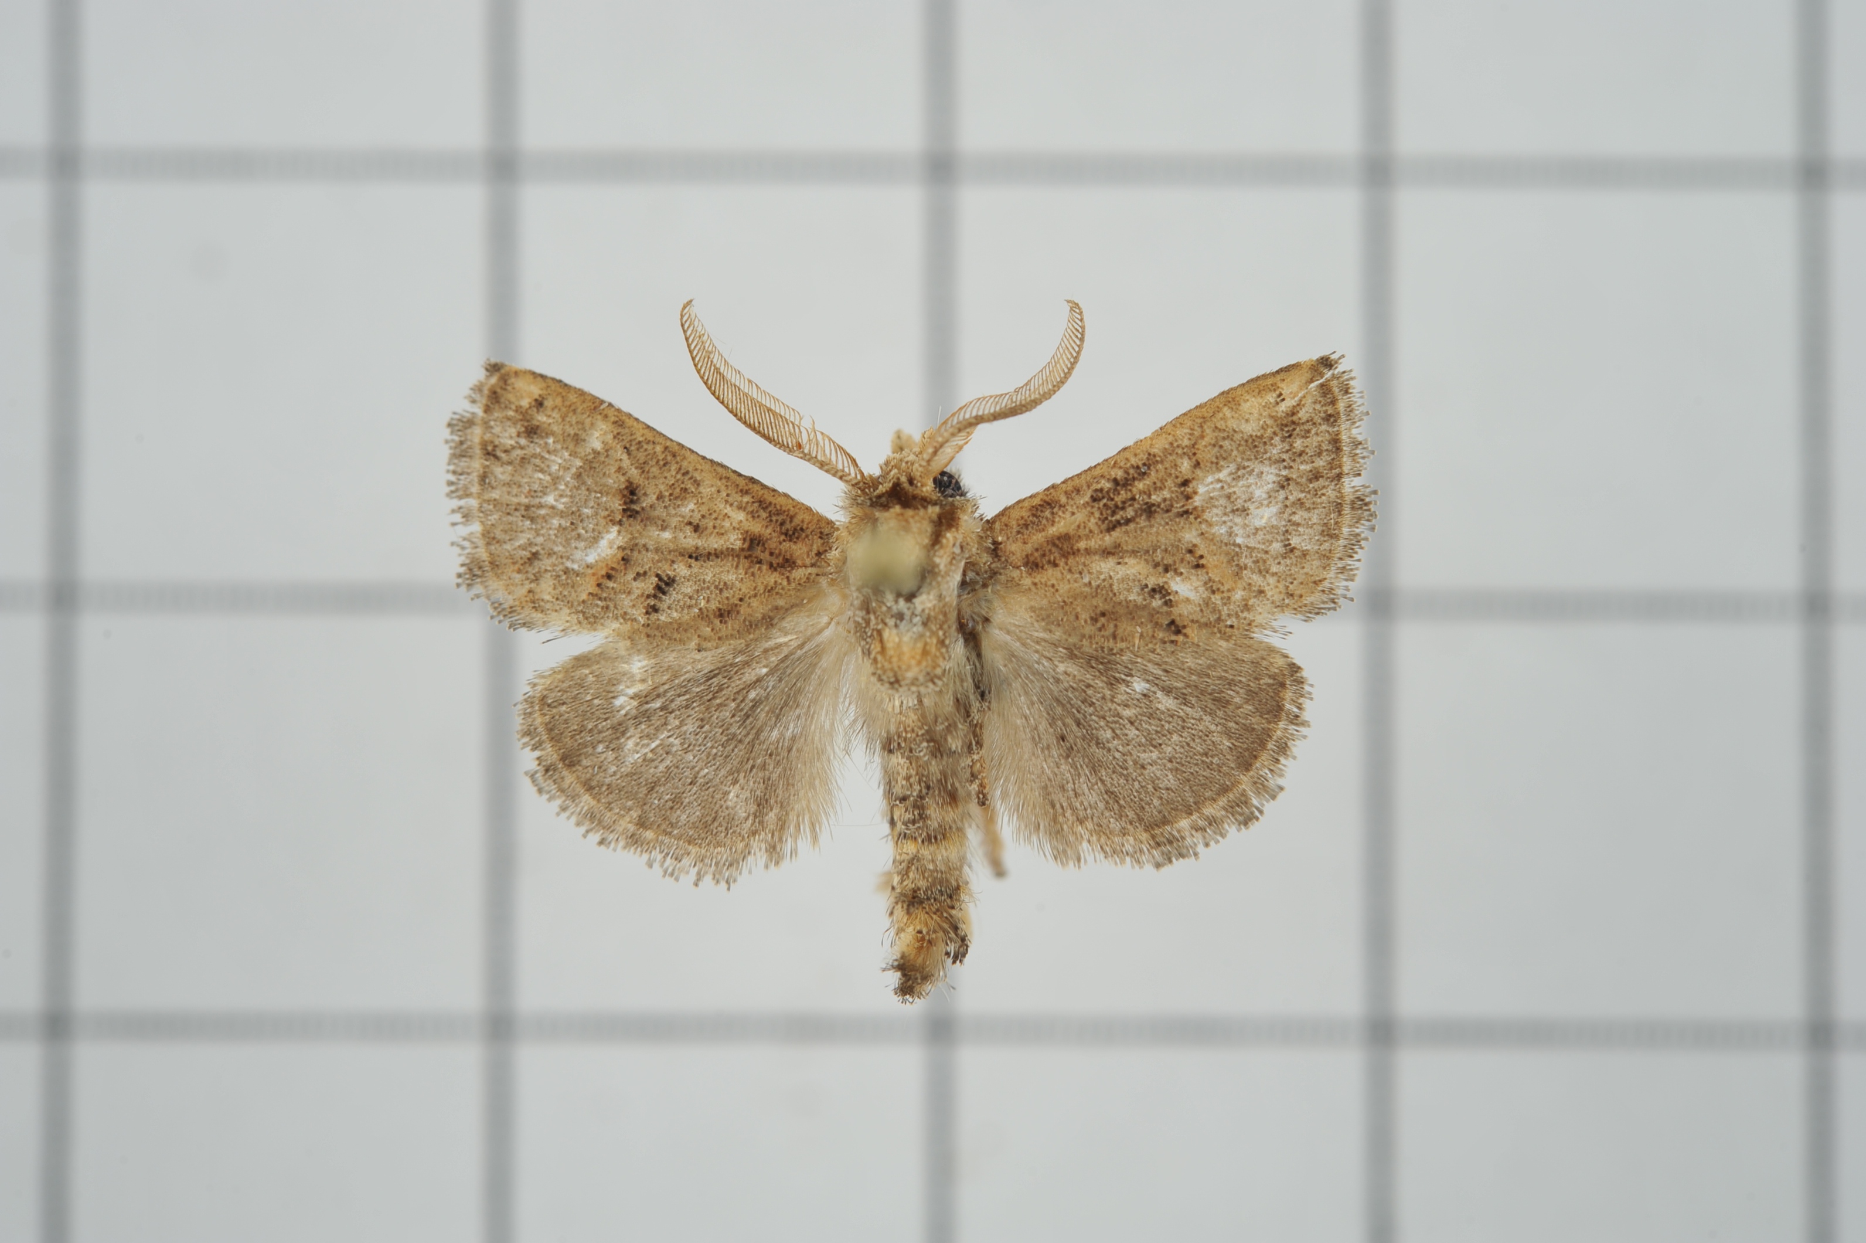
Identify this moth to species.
Orthocraspeda furva
